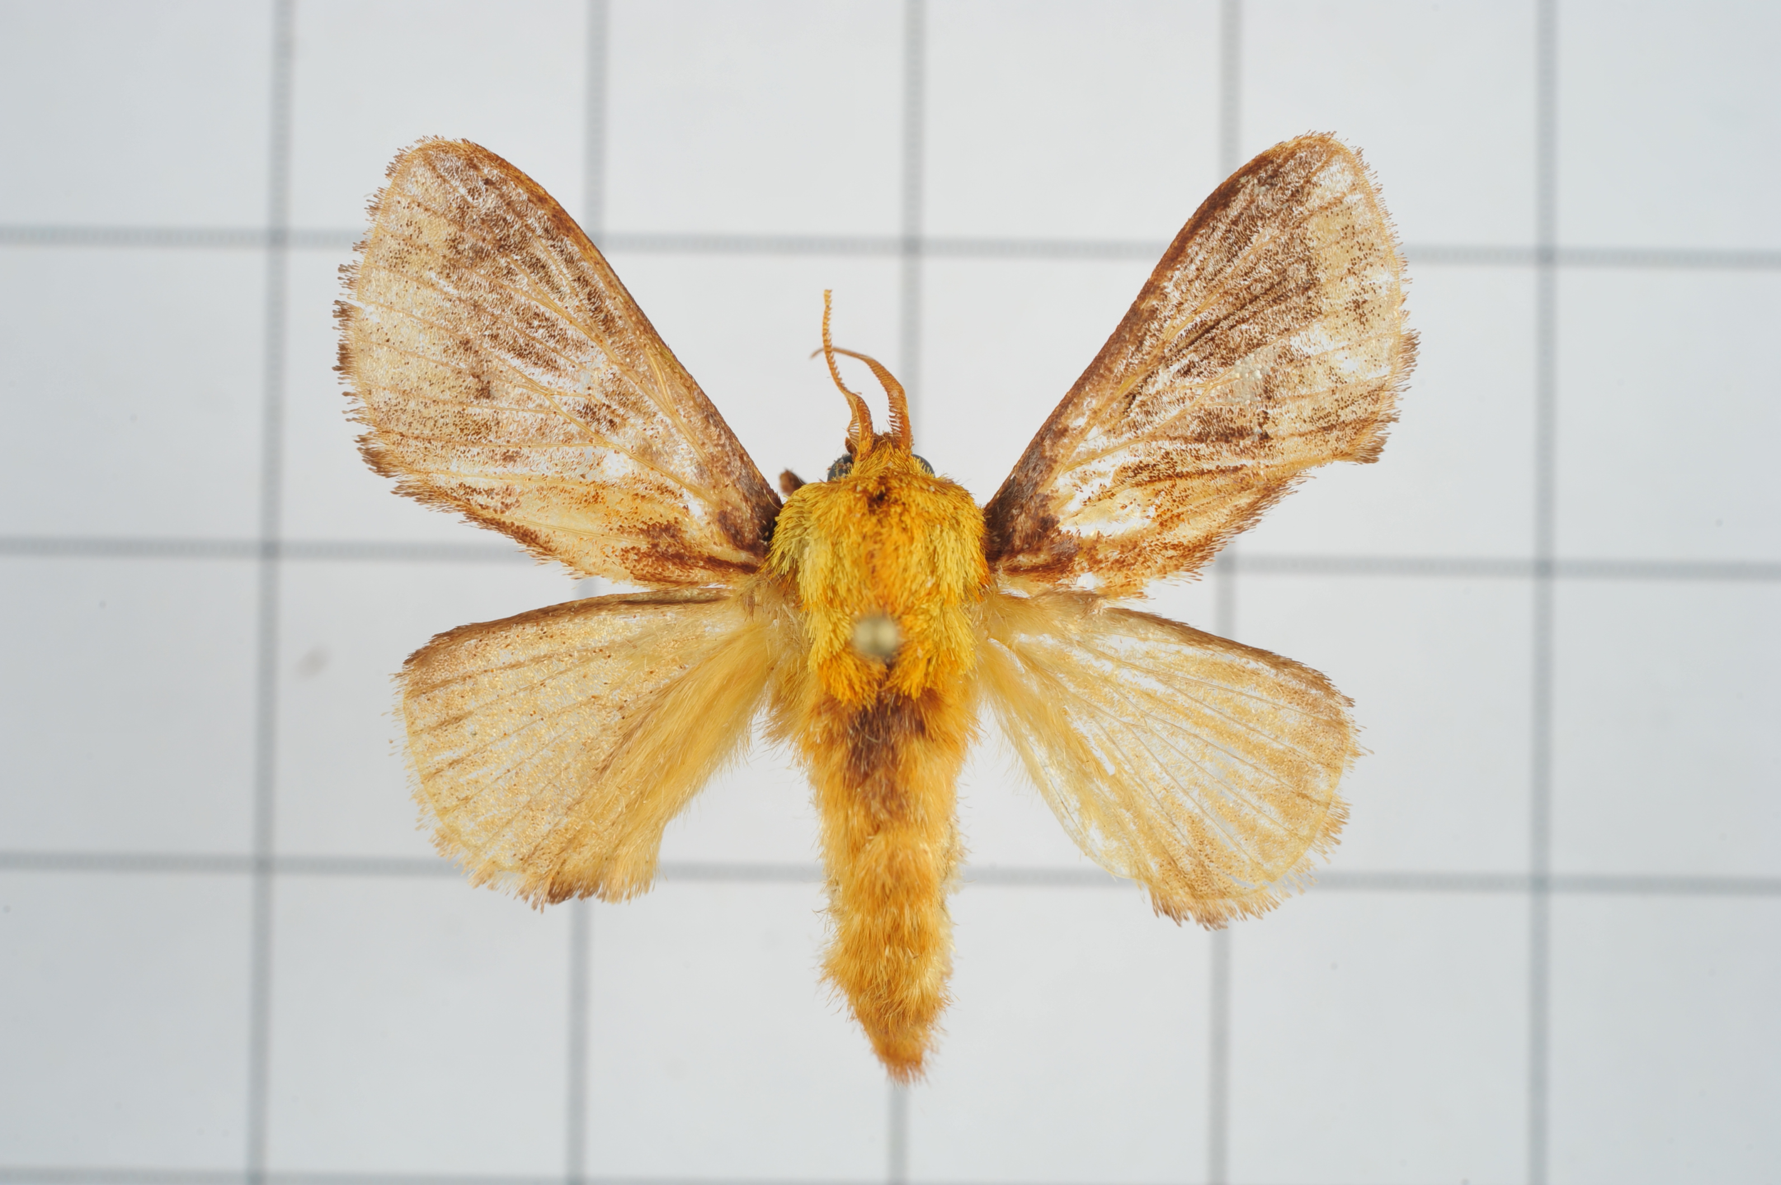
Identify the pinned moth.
Narosoideus flavidorsalis
